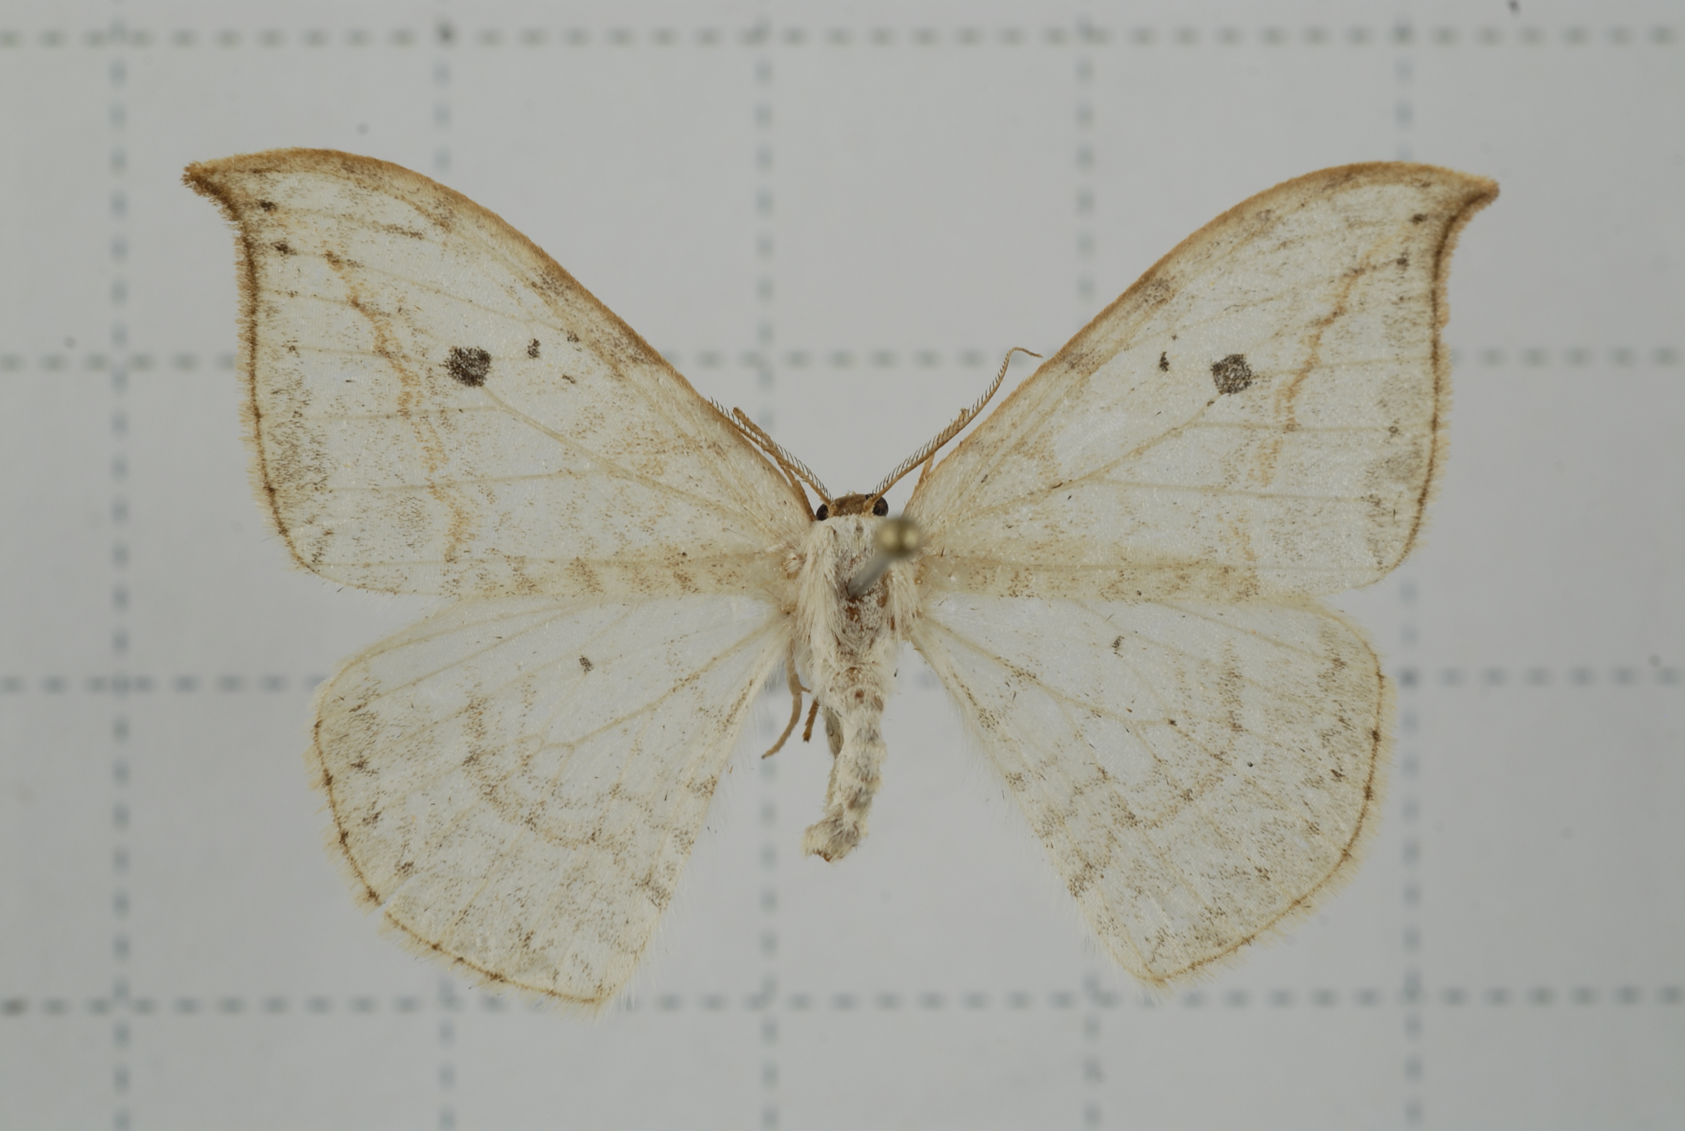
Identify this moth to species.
Drepana pallida nigromaculata
